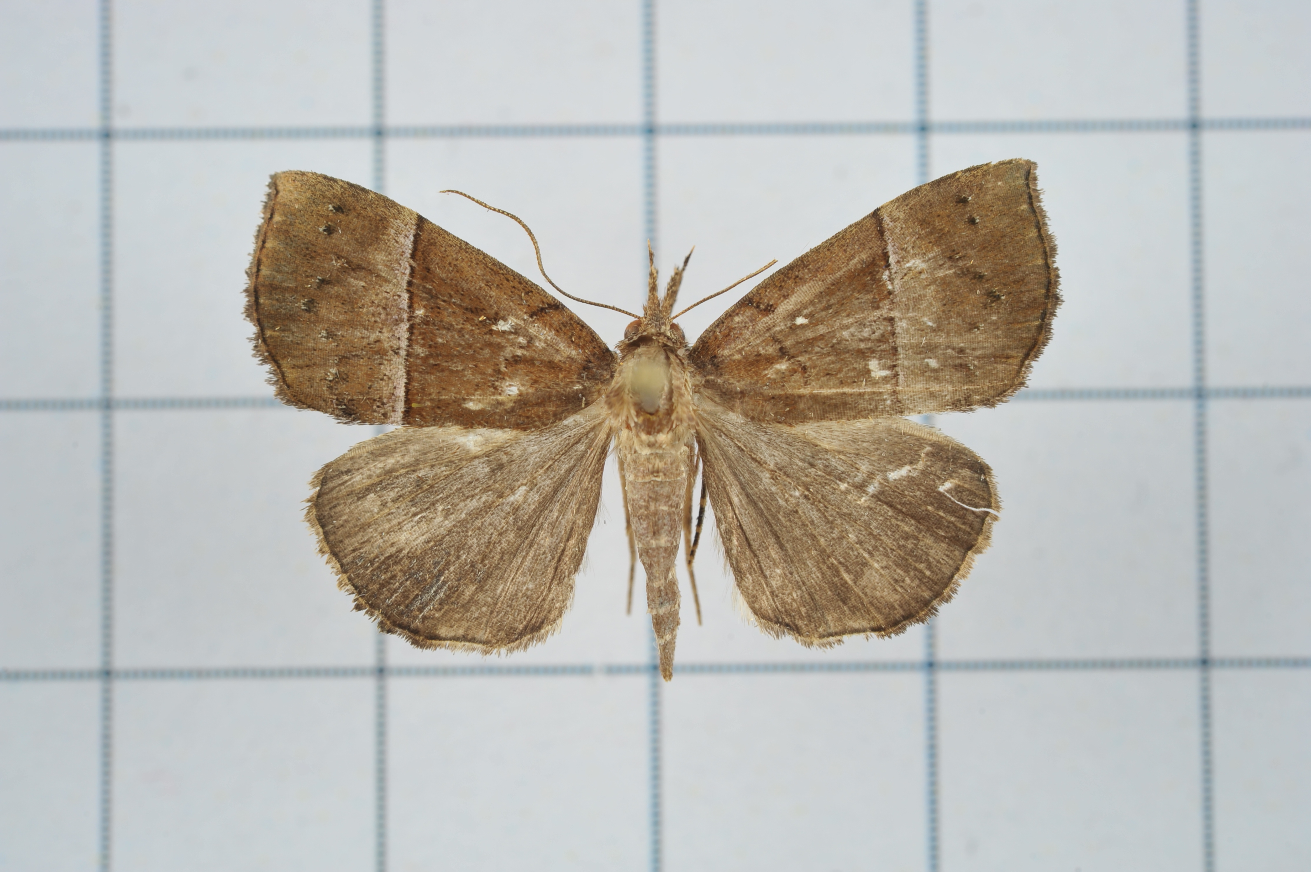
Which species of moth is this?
Hypena albopunctalis
